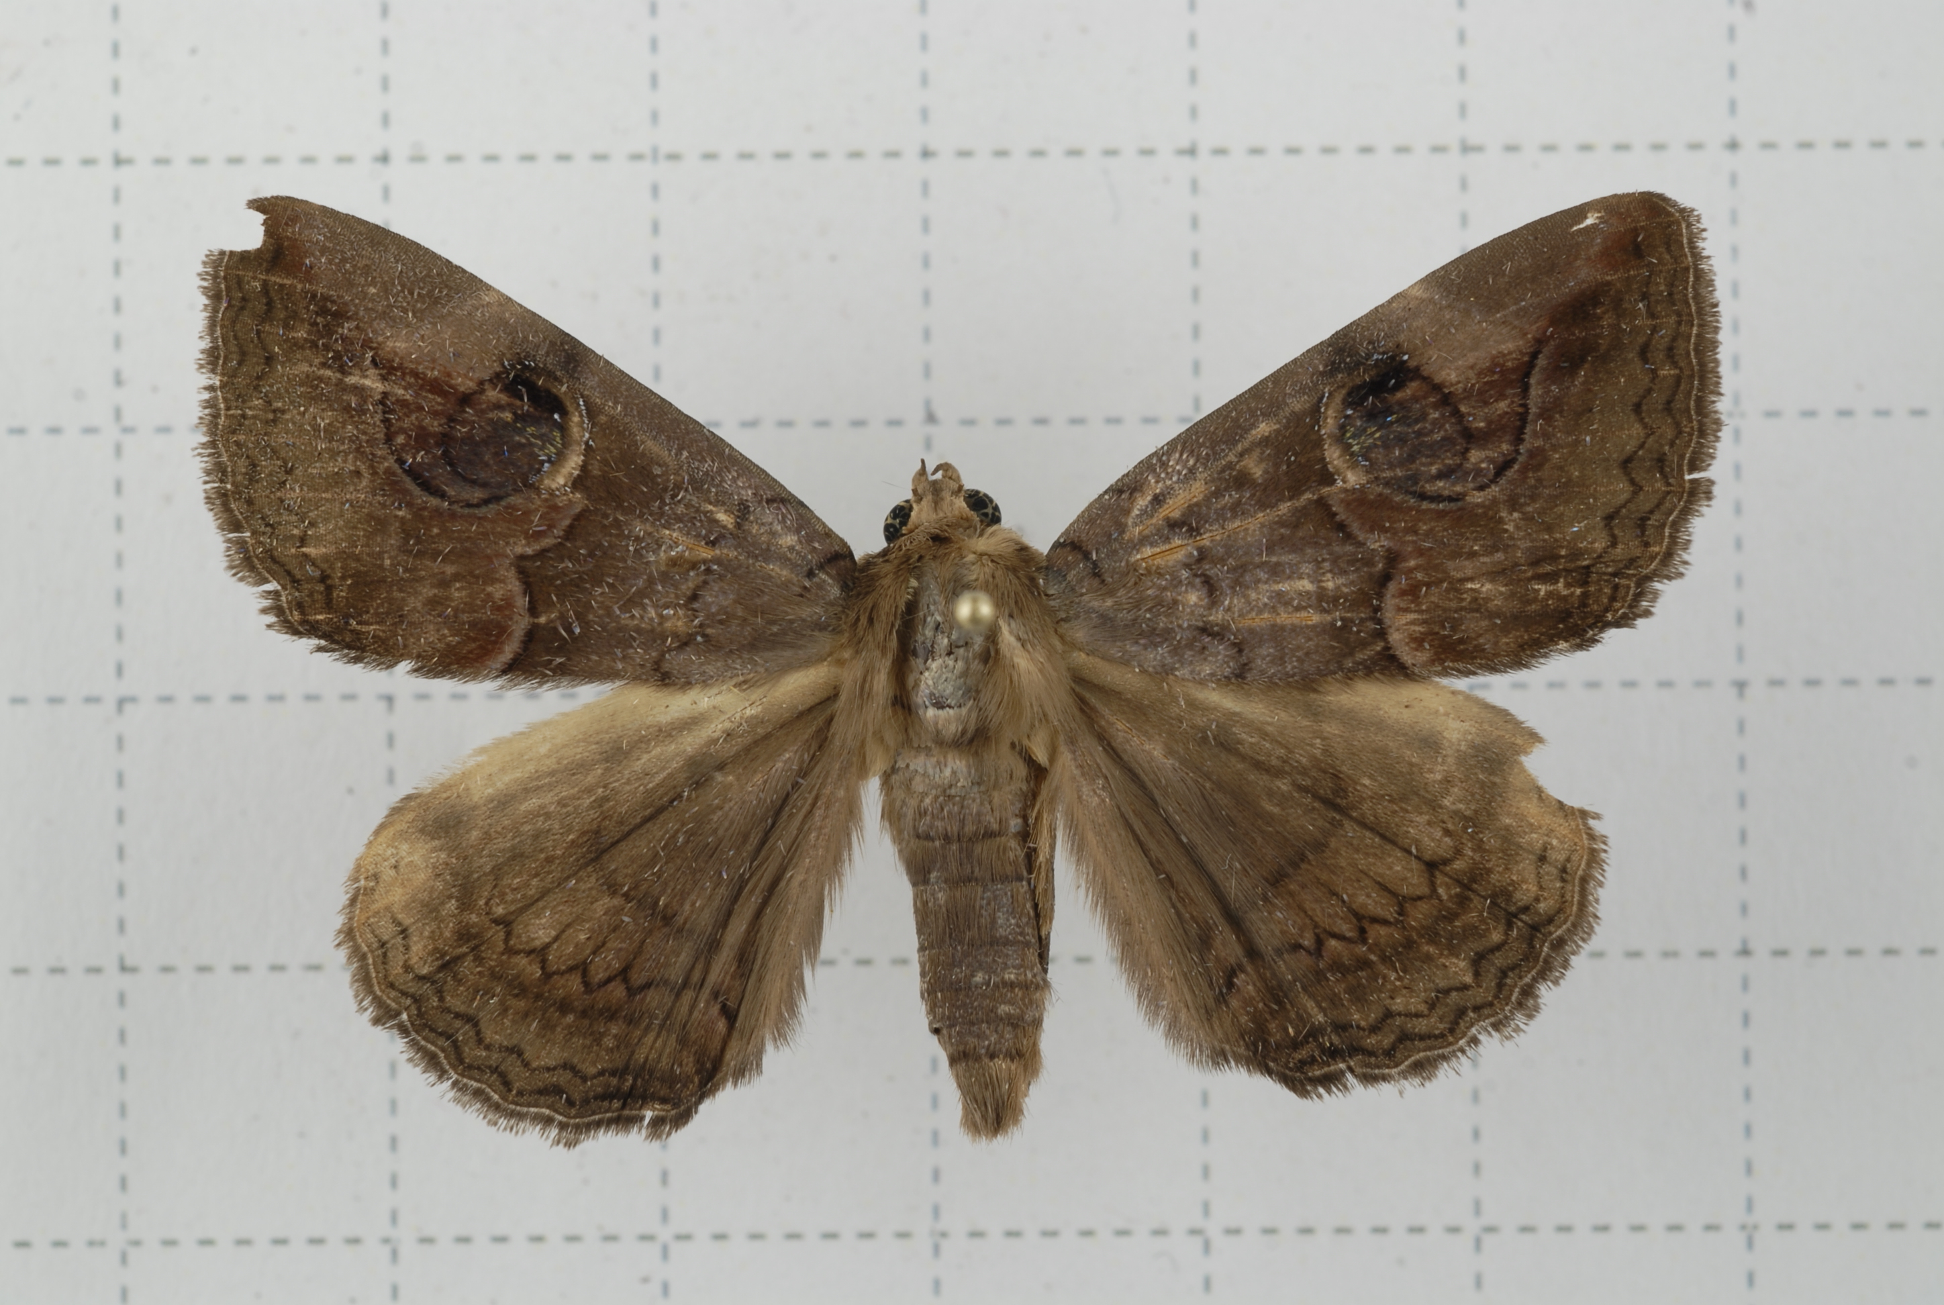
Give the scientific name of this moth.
Ommatophora luminosa
